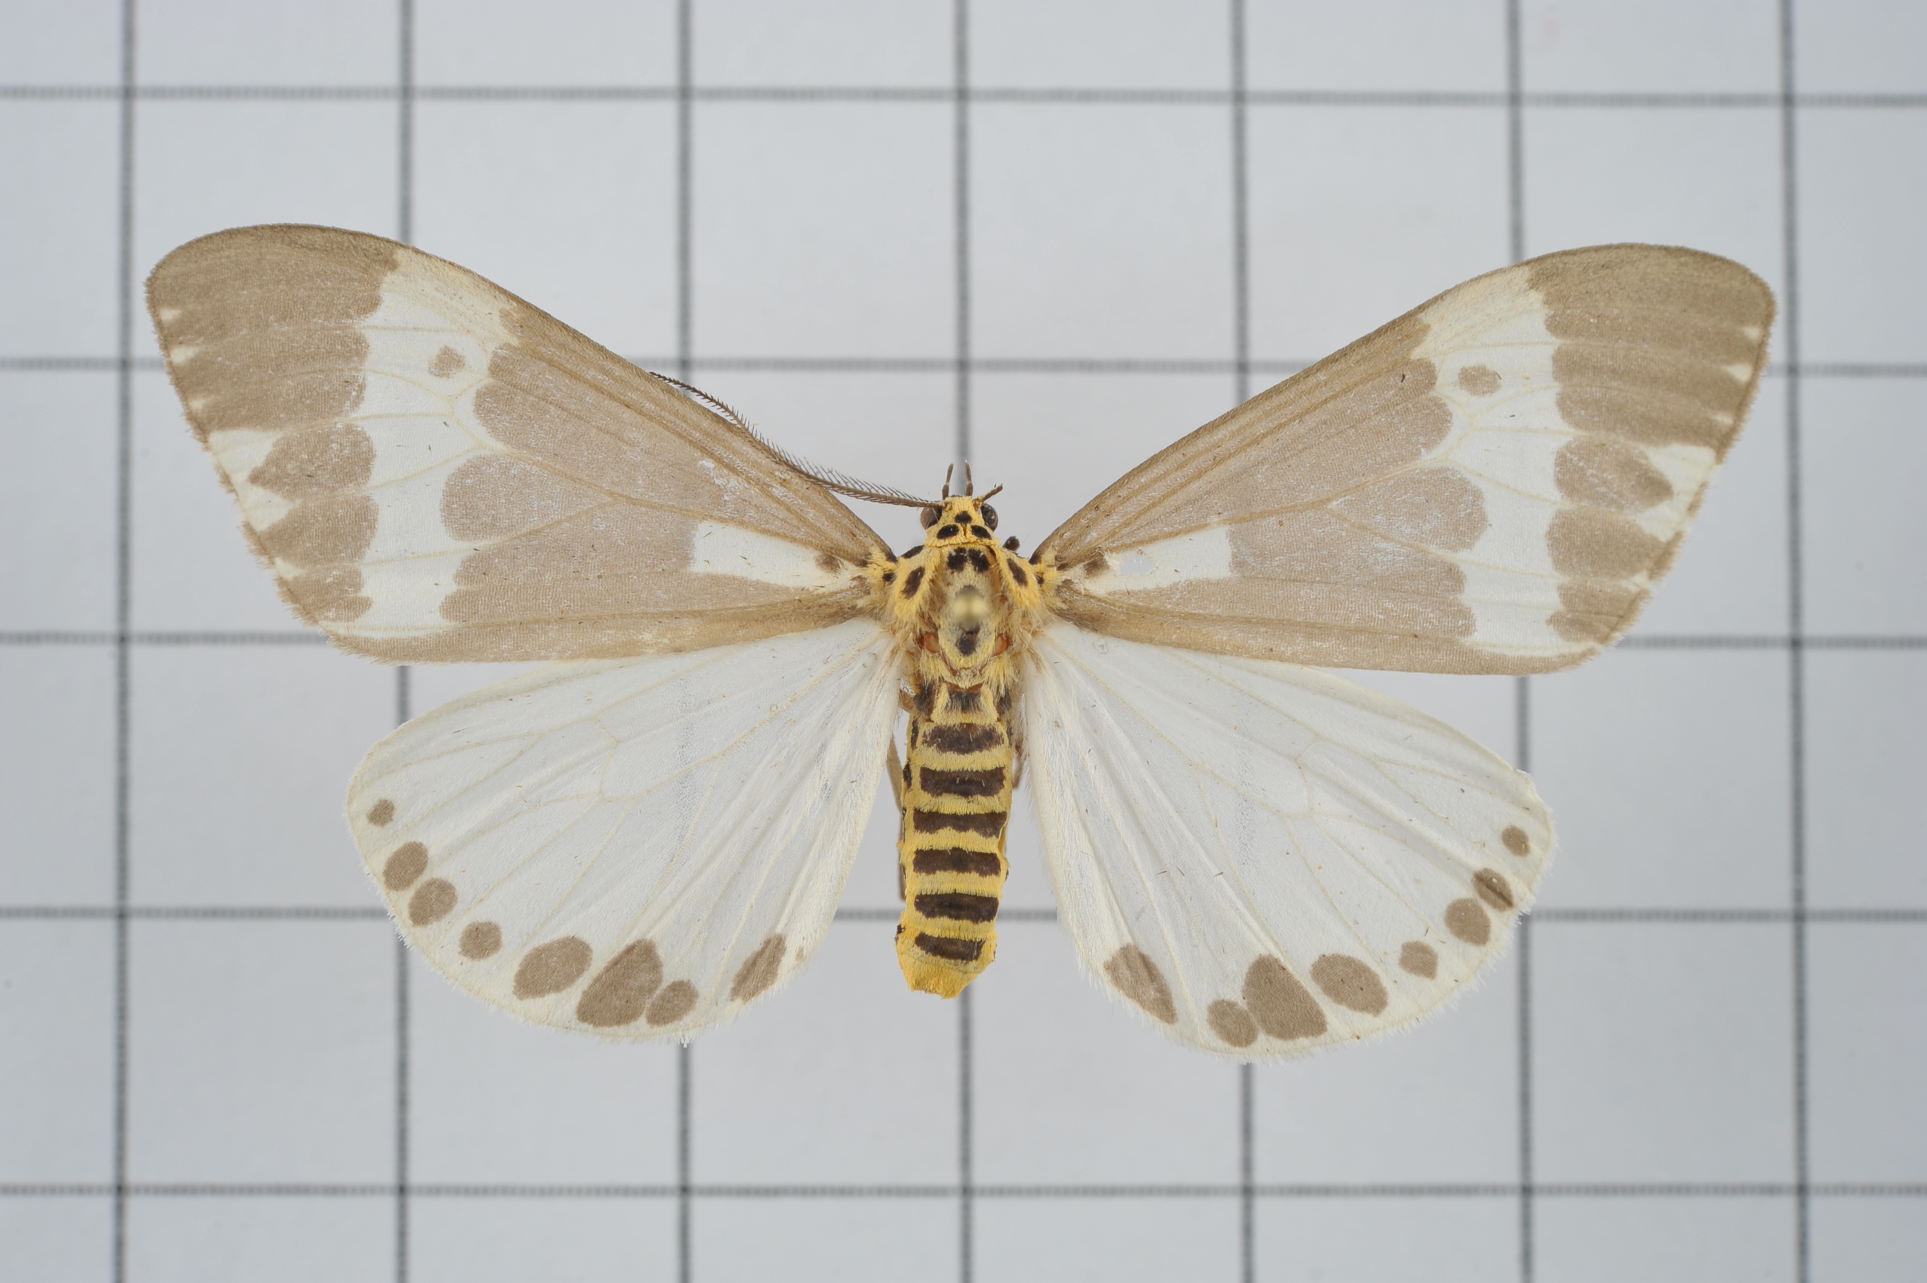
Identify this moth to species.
Nyctemera albofasciata
